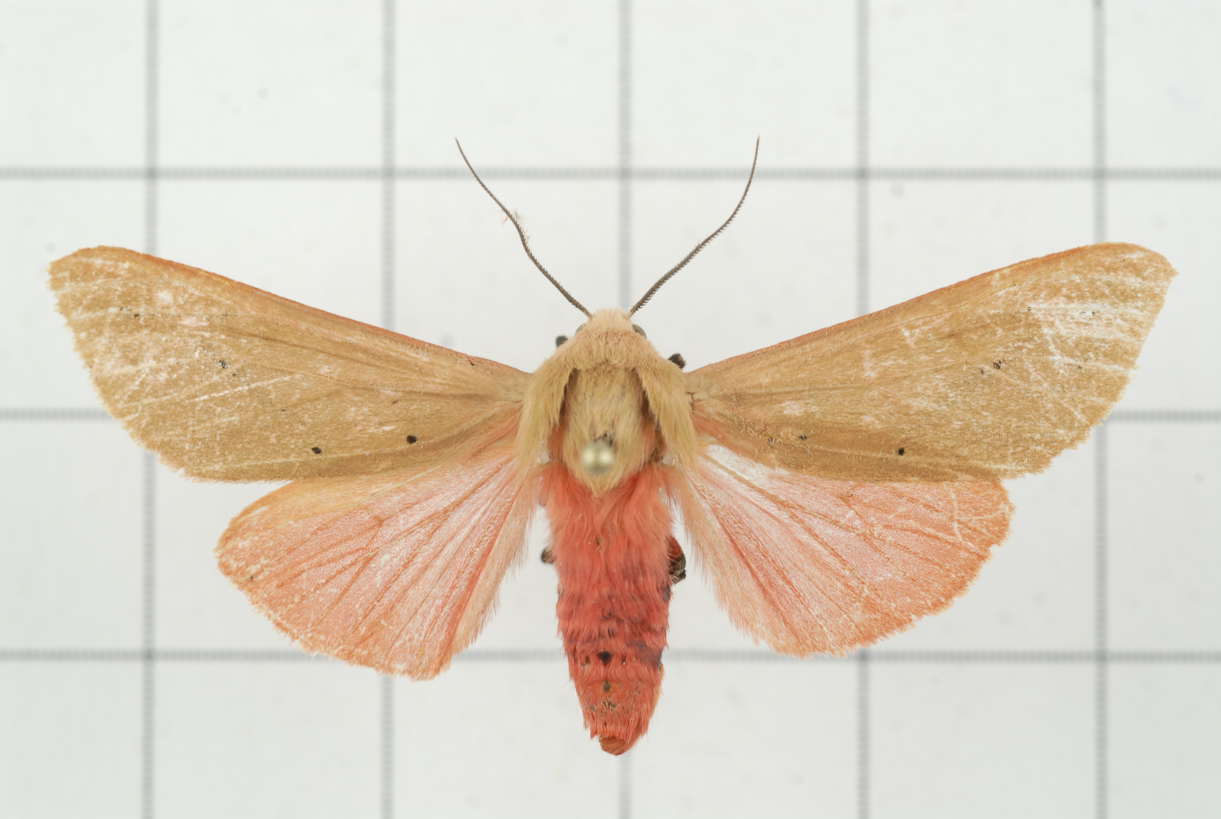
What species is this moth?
Spilarctia wilemani
